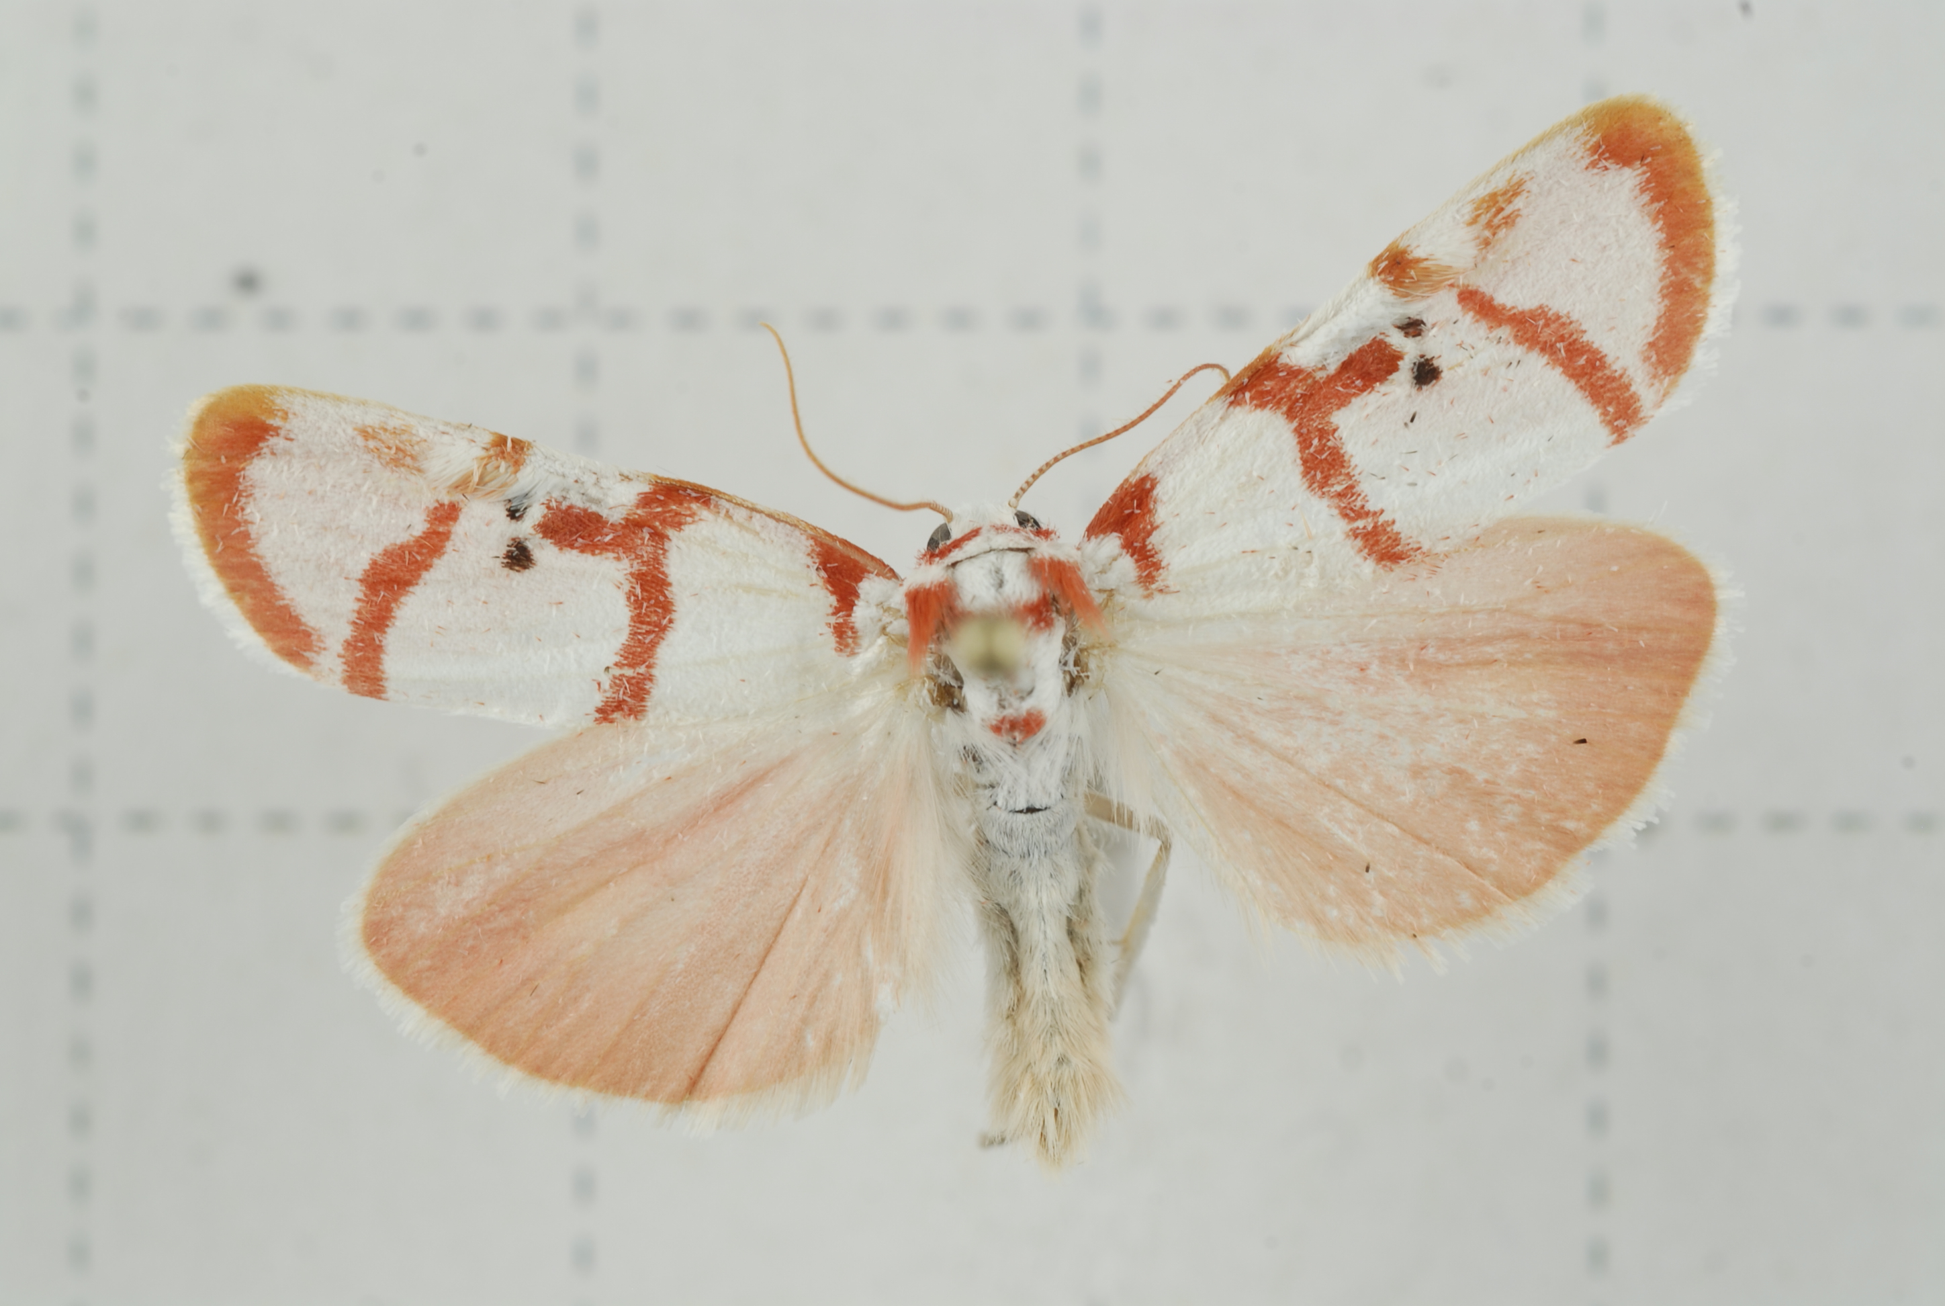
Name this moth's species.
Cyana hamata hamata
